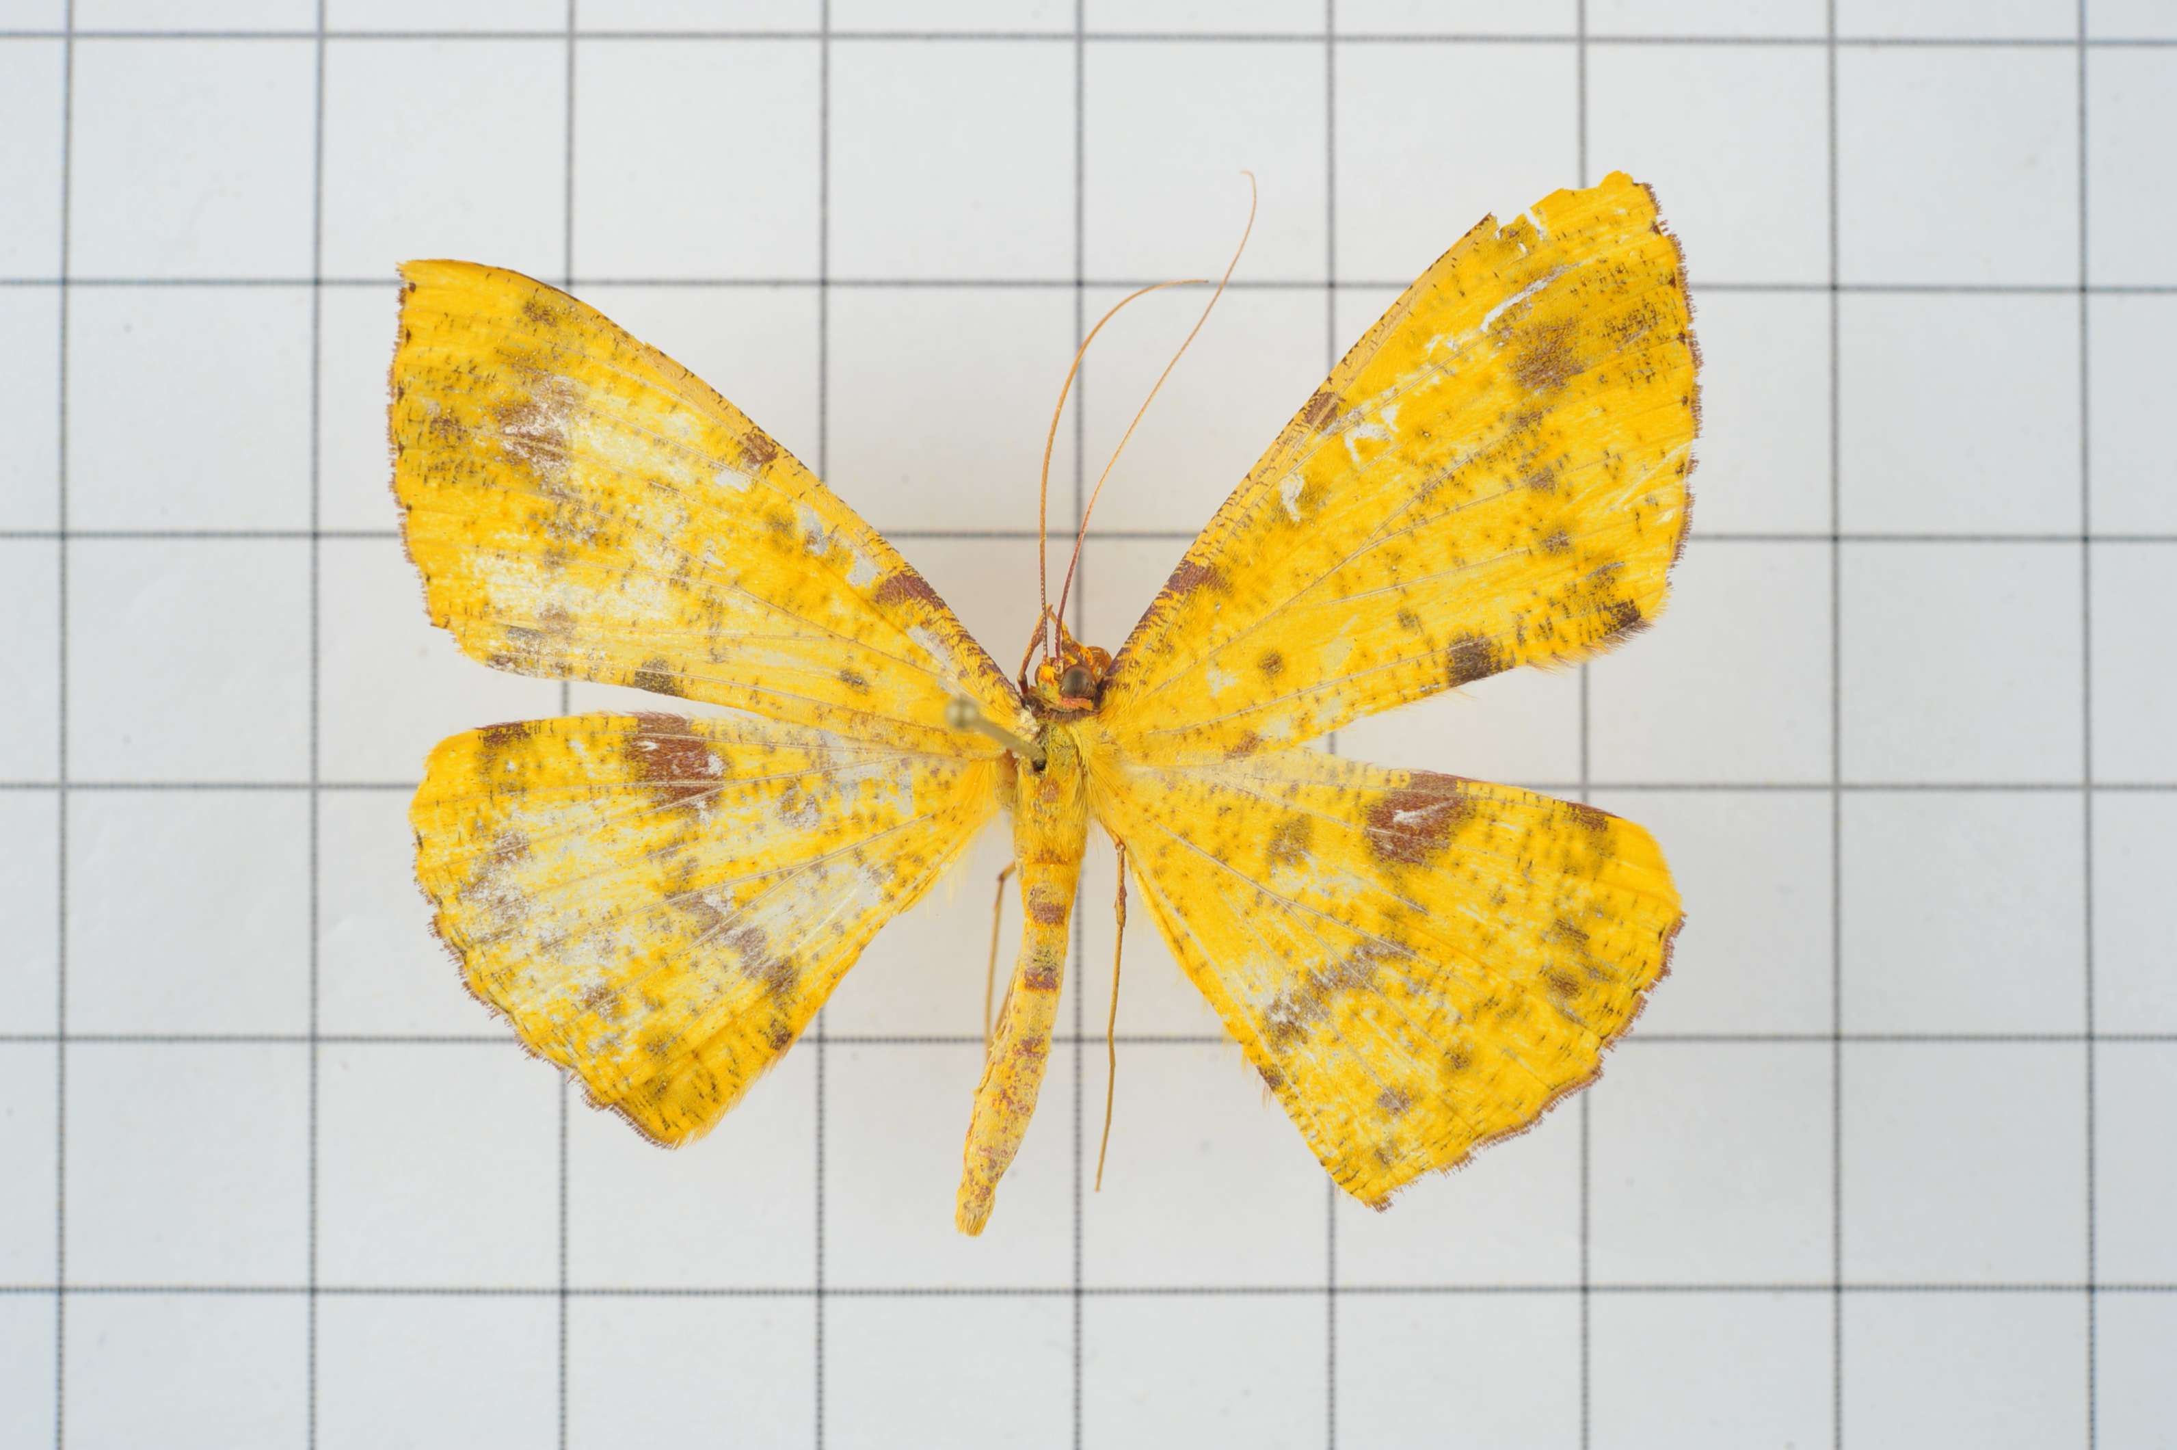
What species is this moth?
Eumelea ludovicata ludovicata
